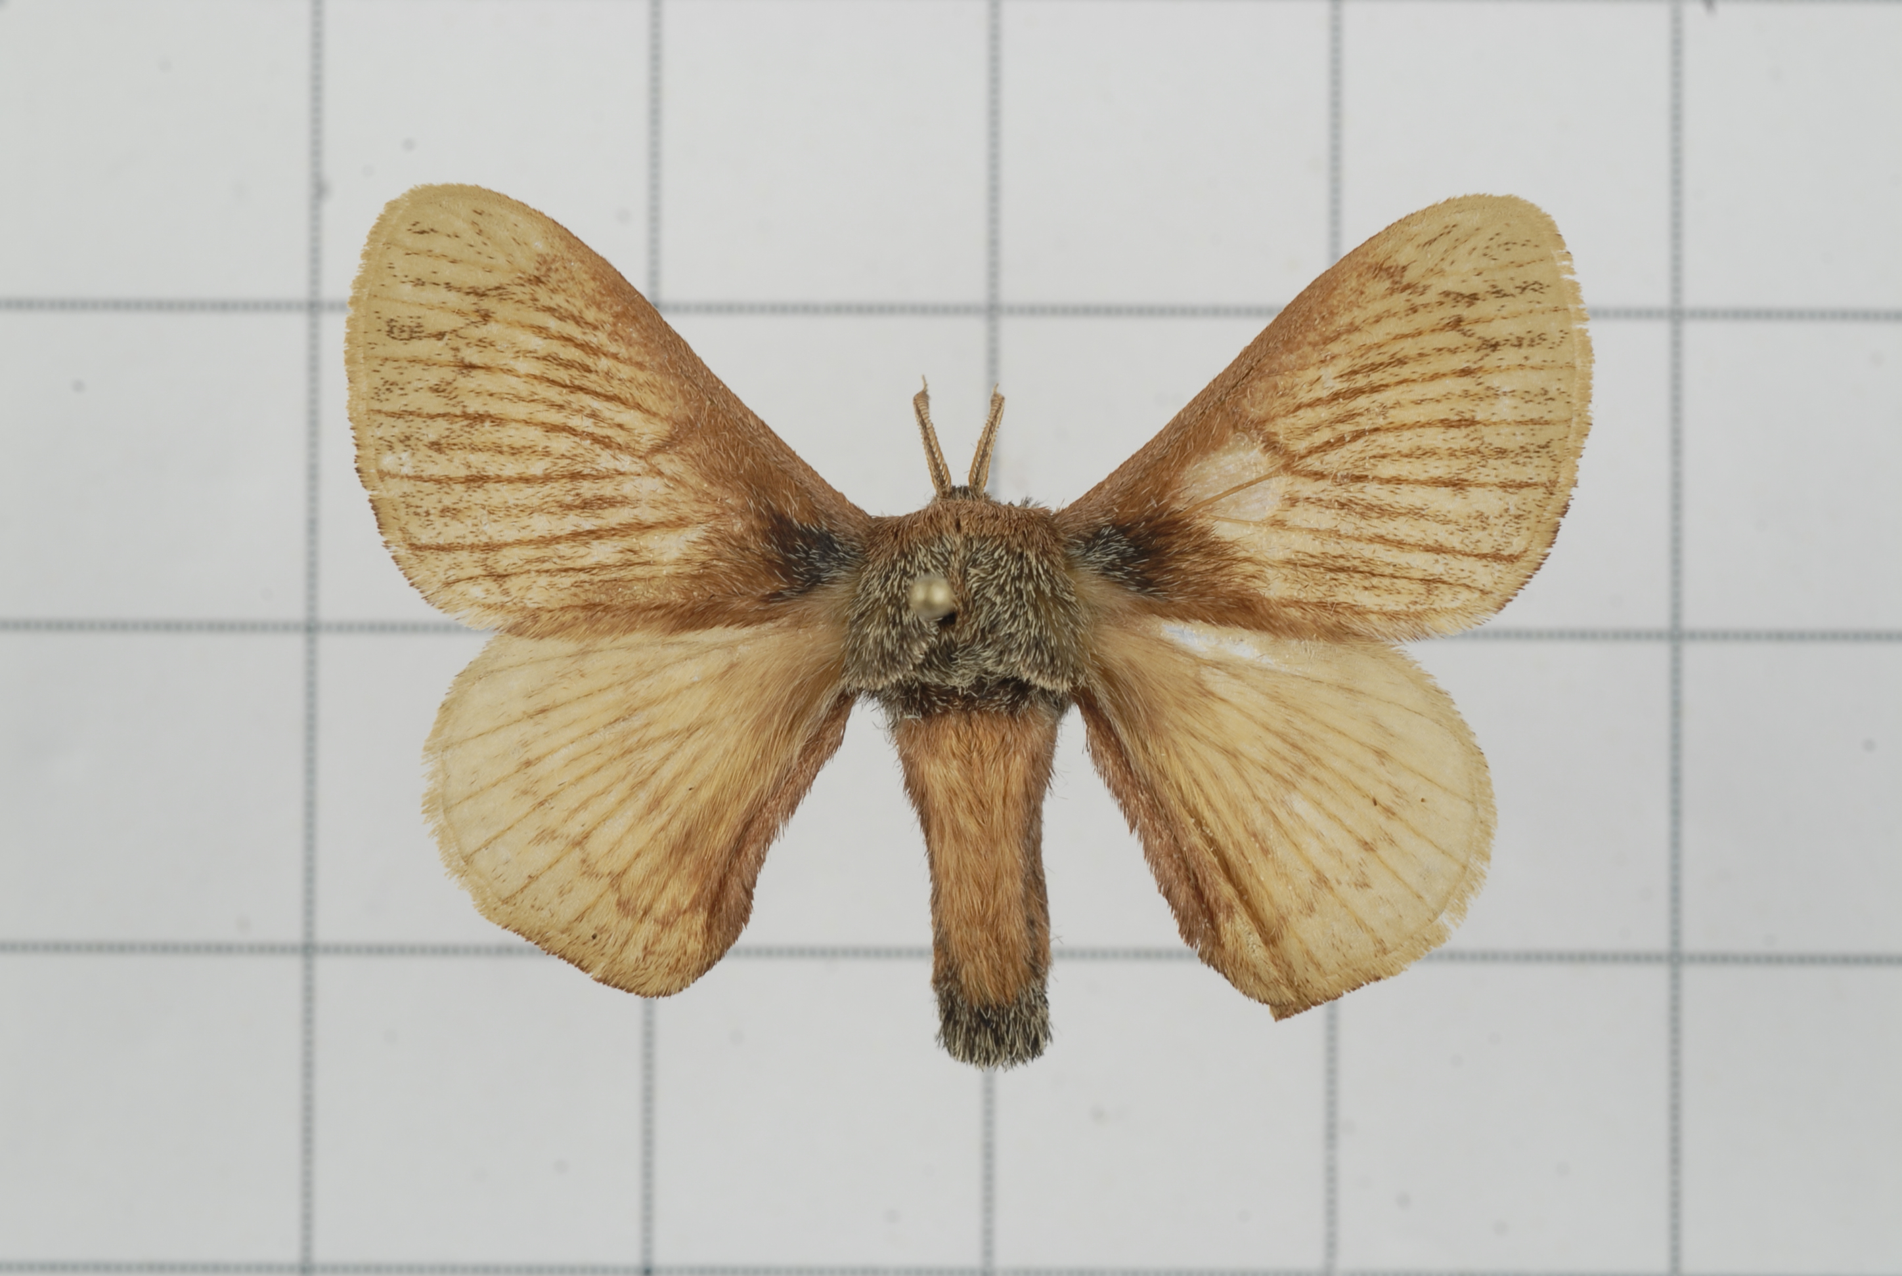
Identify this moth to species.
Rotunda rotundapex
